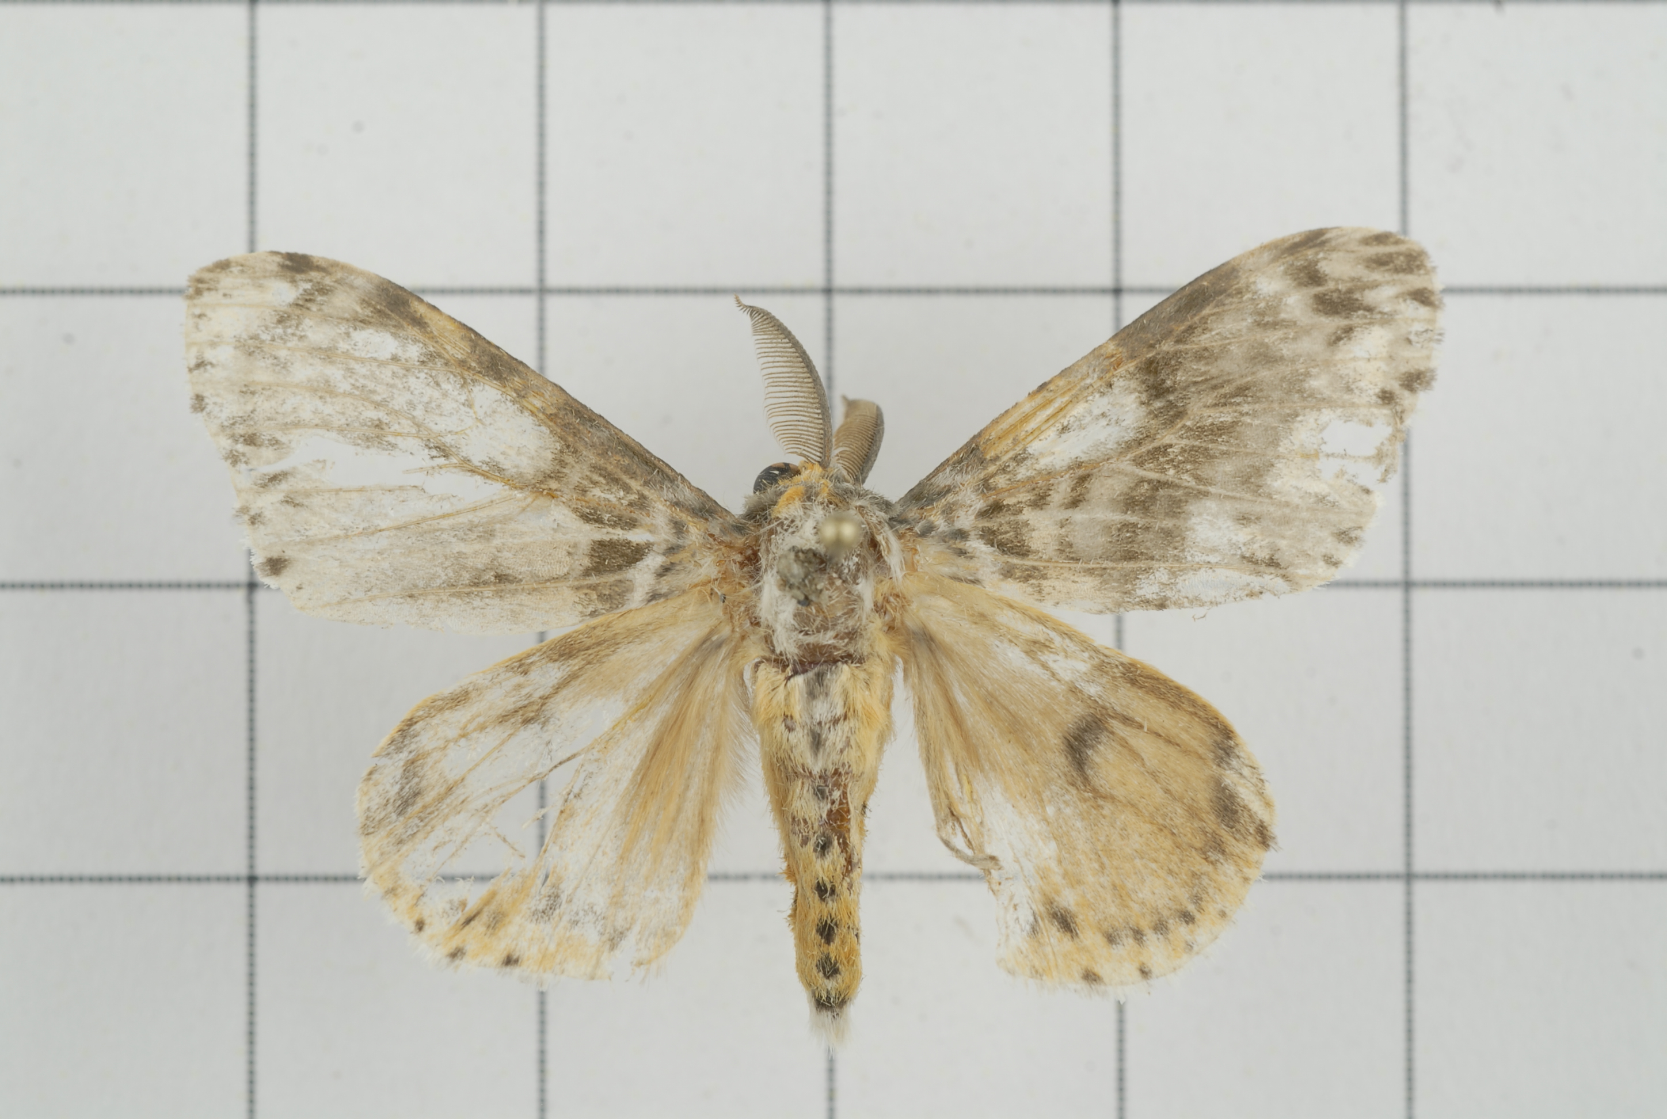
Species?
Lymantria mathura subpallida
